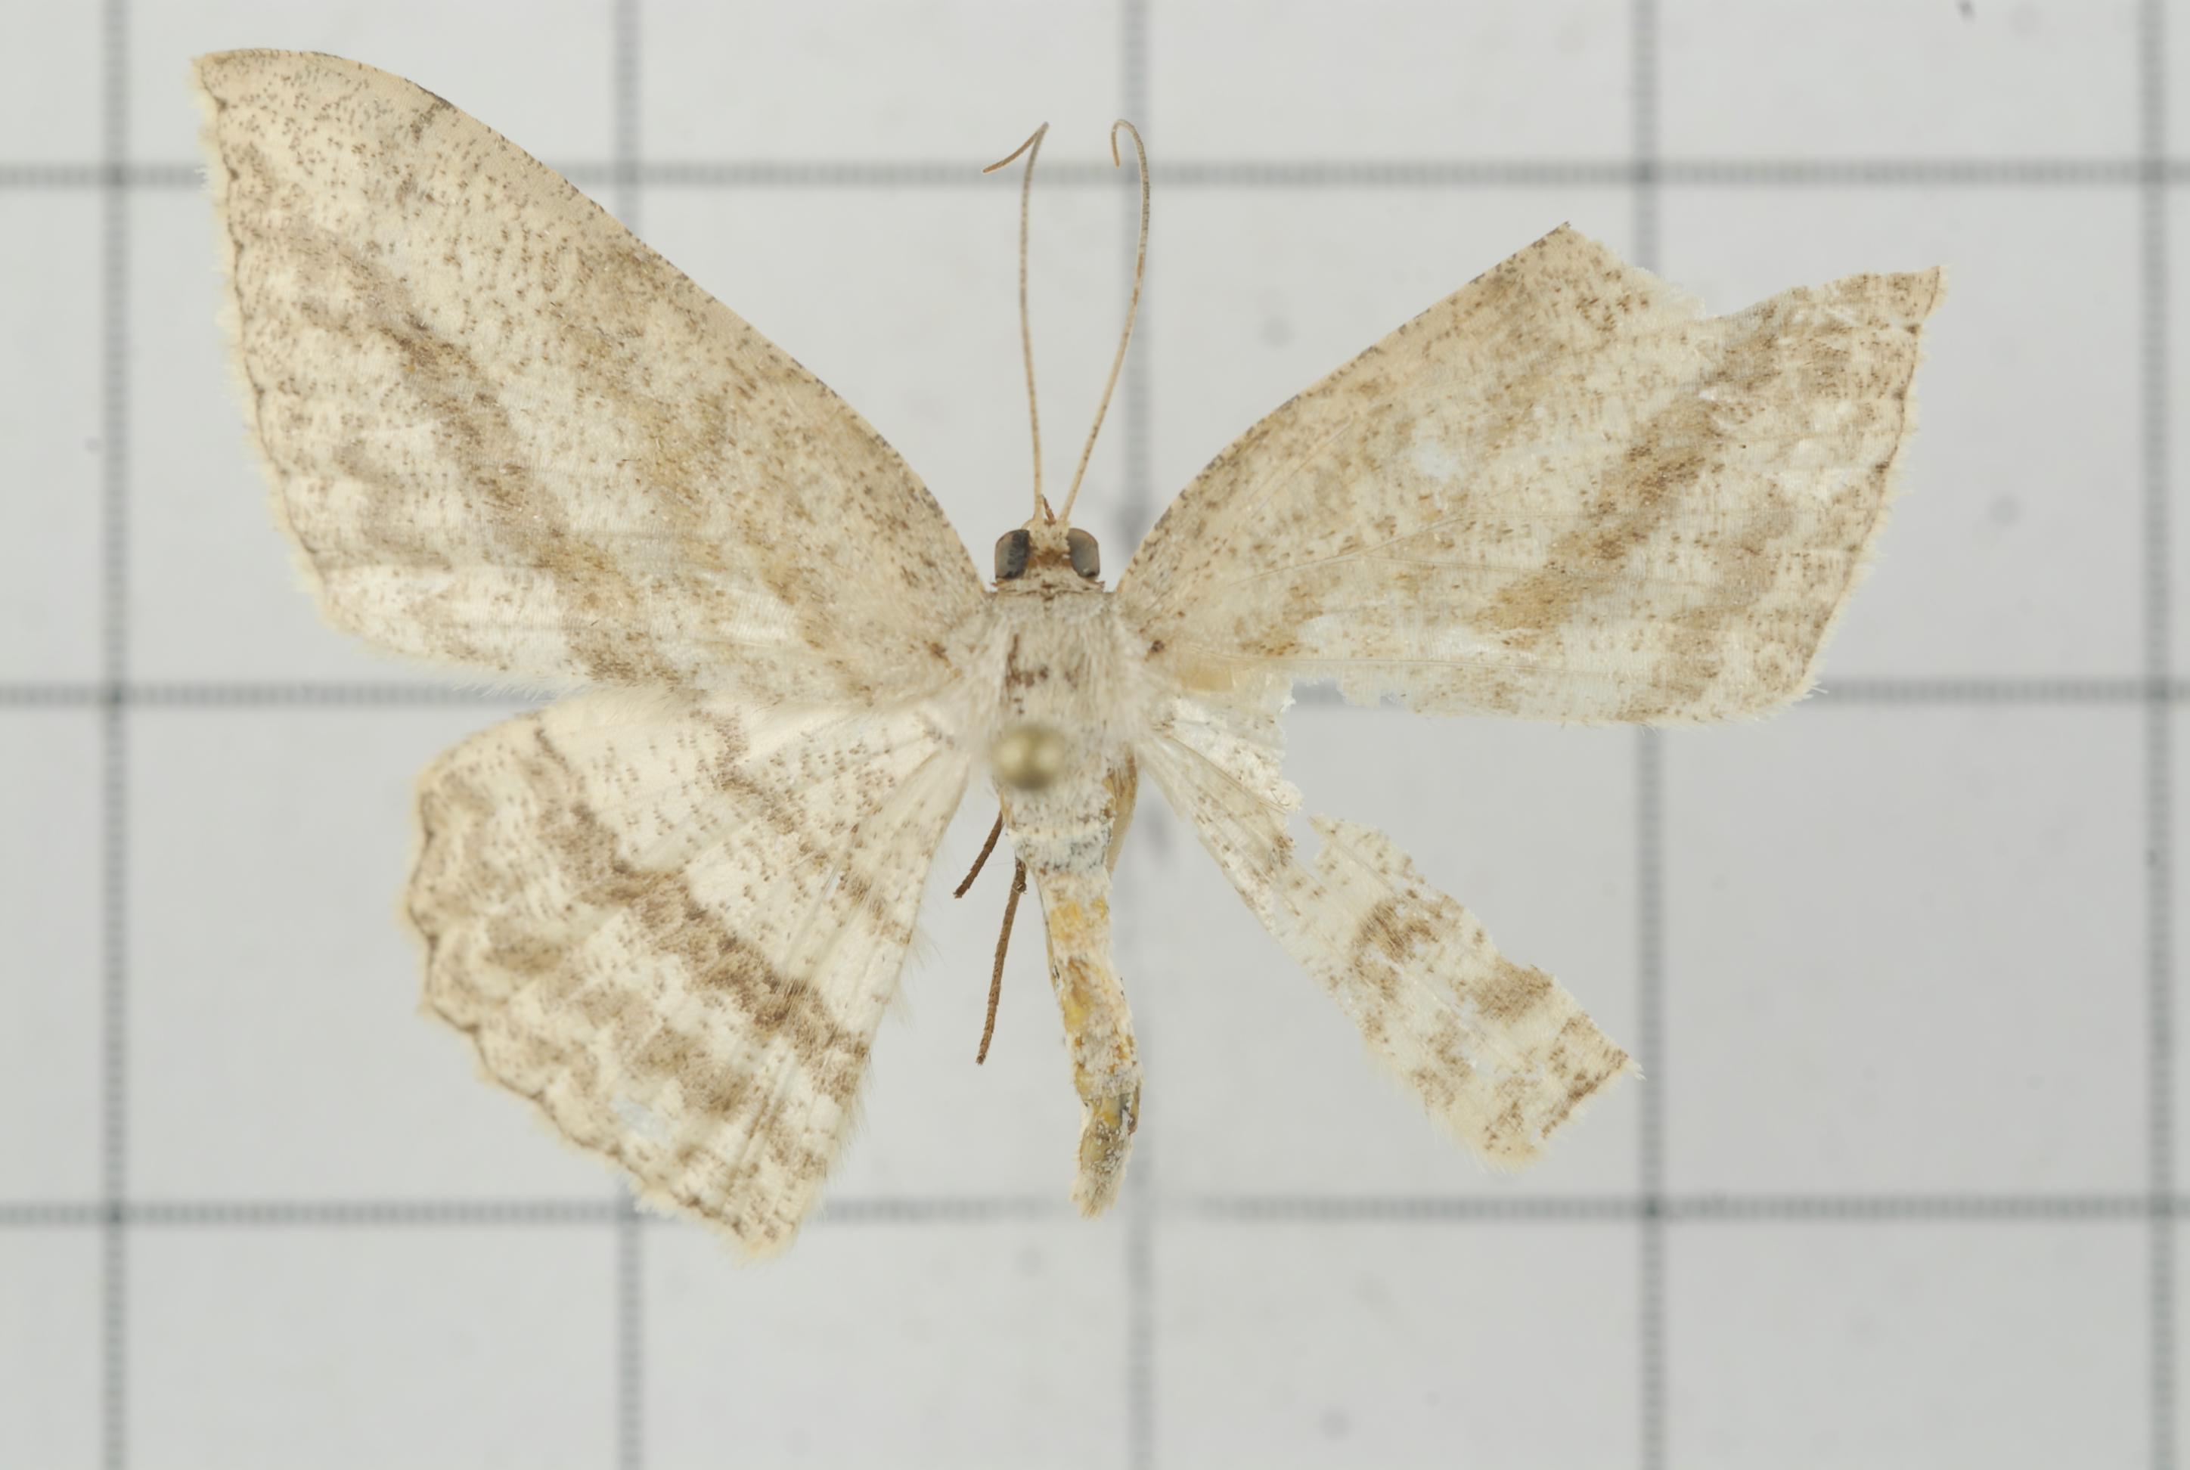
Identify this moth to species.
Calletaera obliquata
